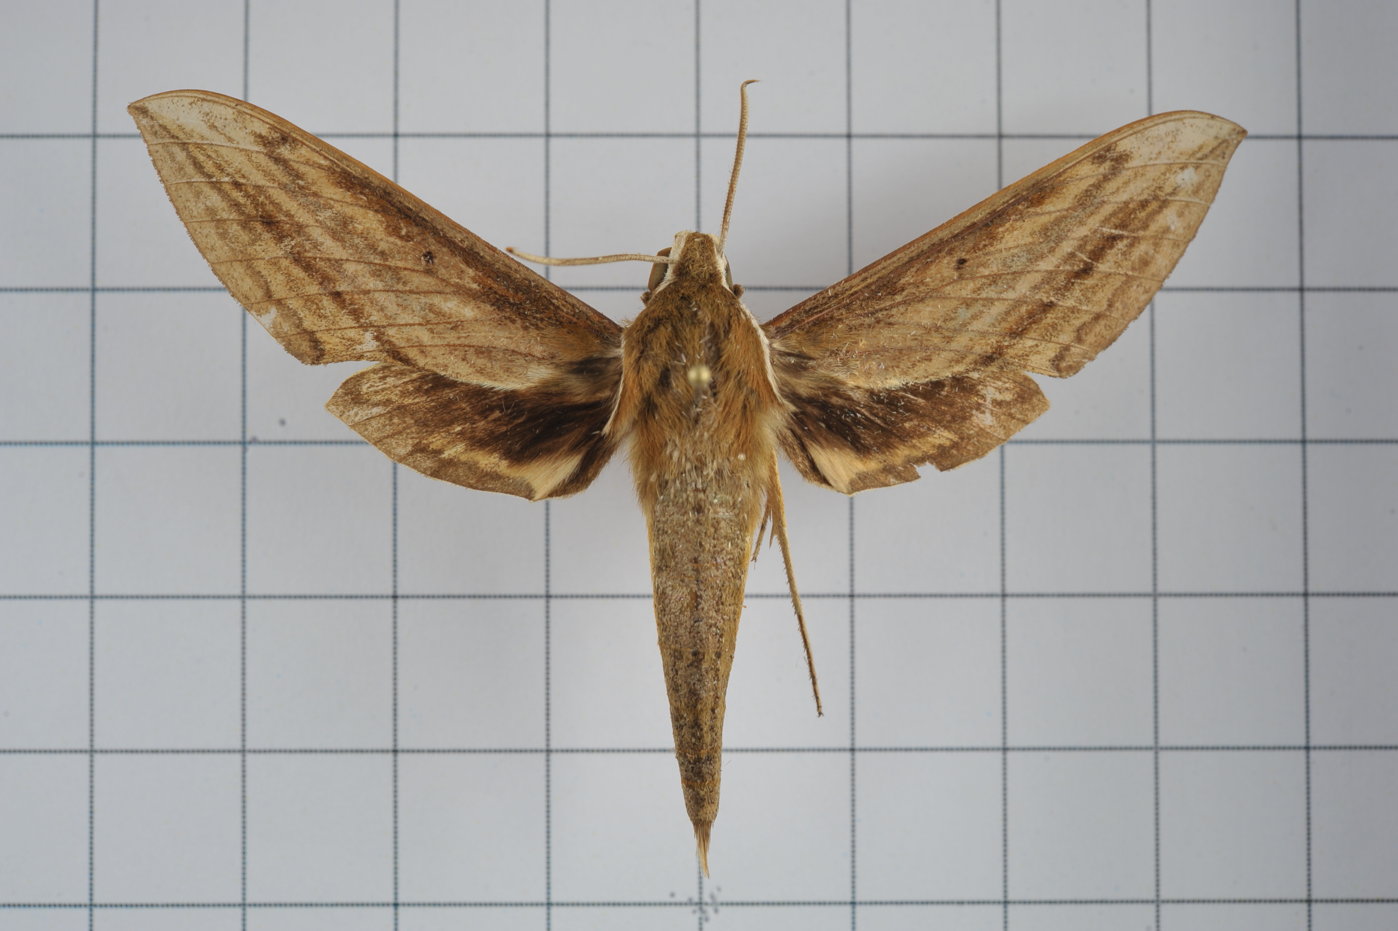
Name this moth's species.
Cechetra minor
